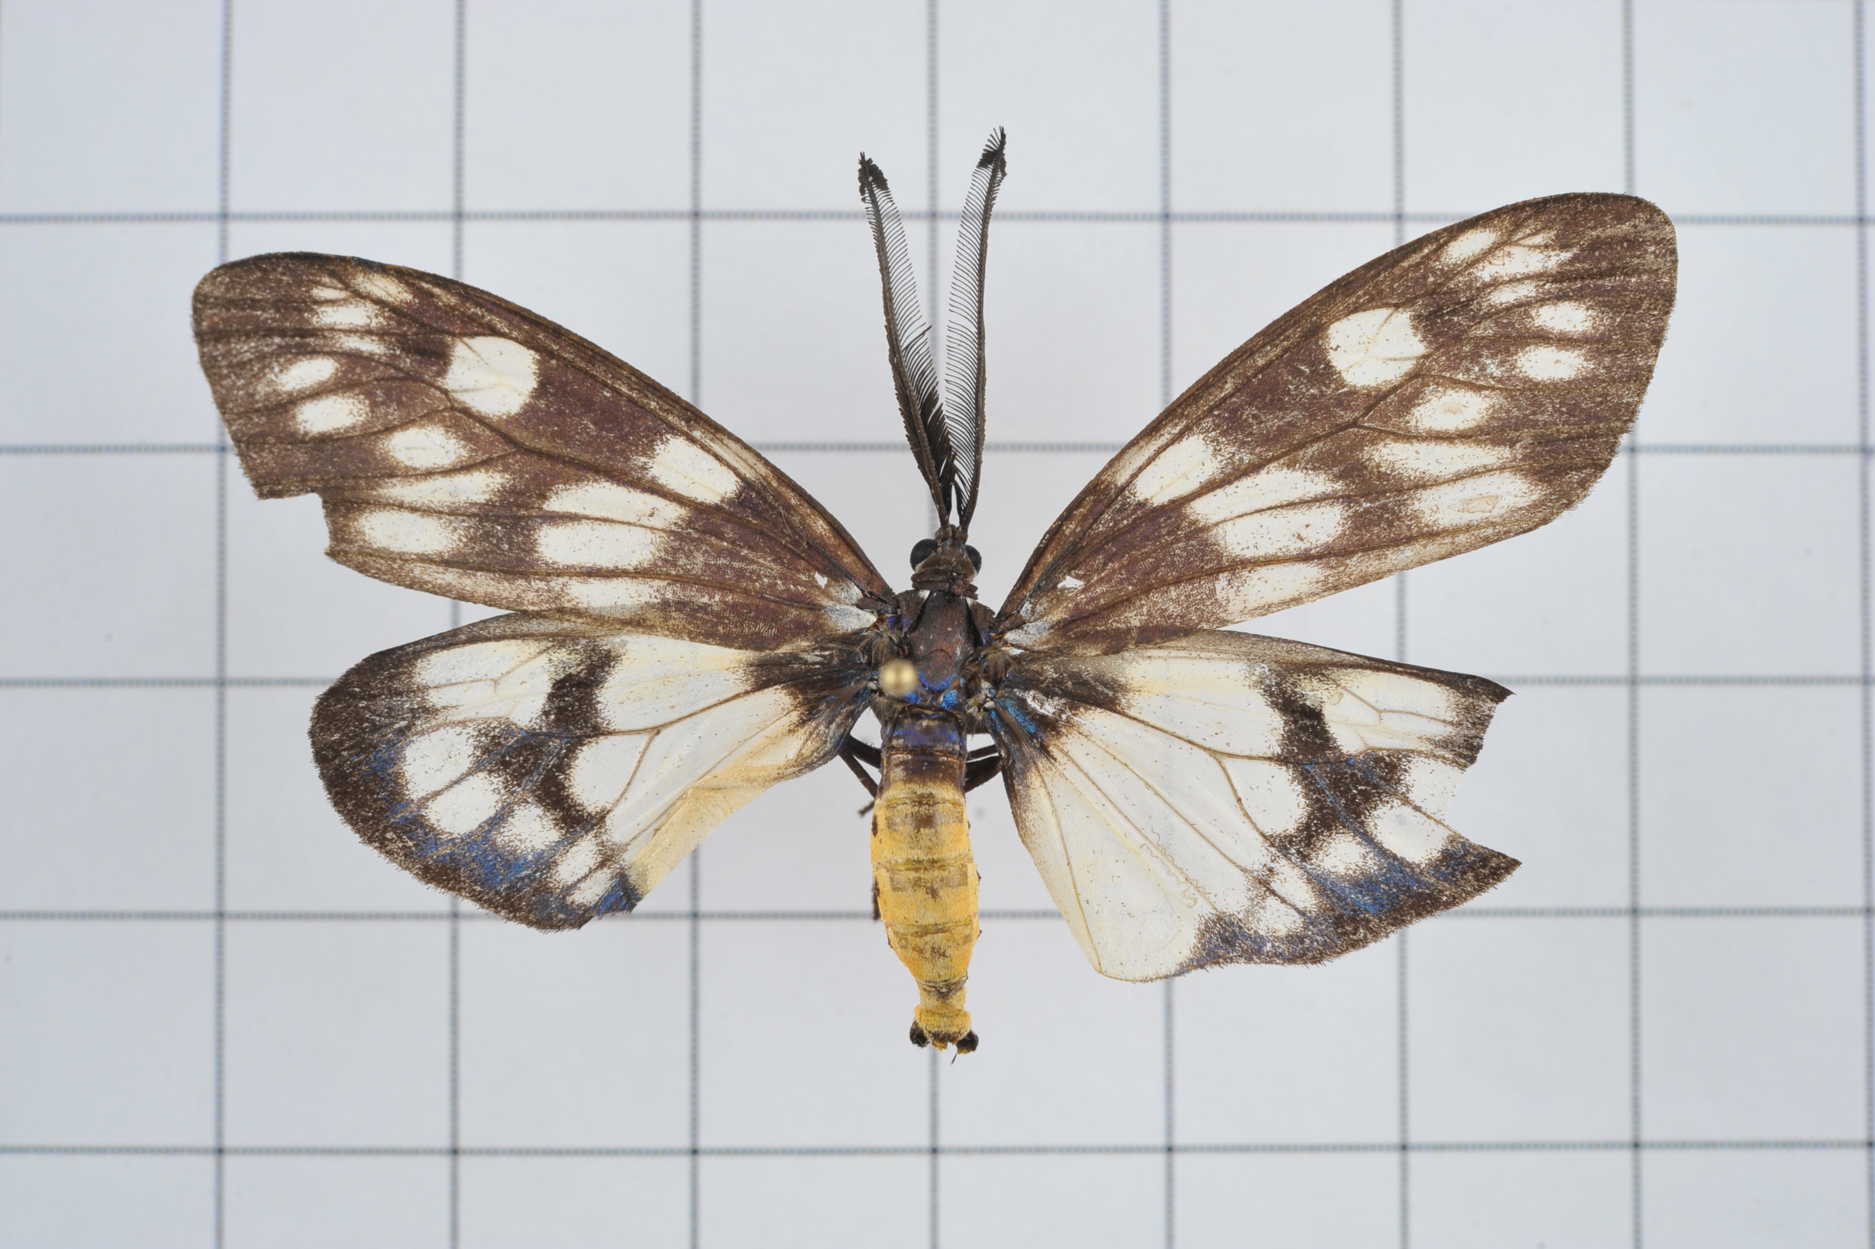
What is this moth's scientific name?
Eterusia aedea formosana
